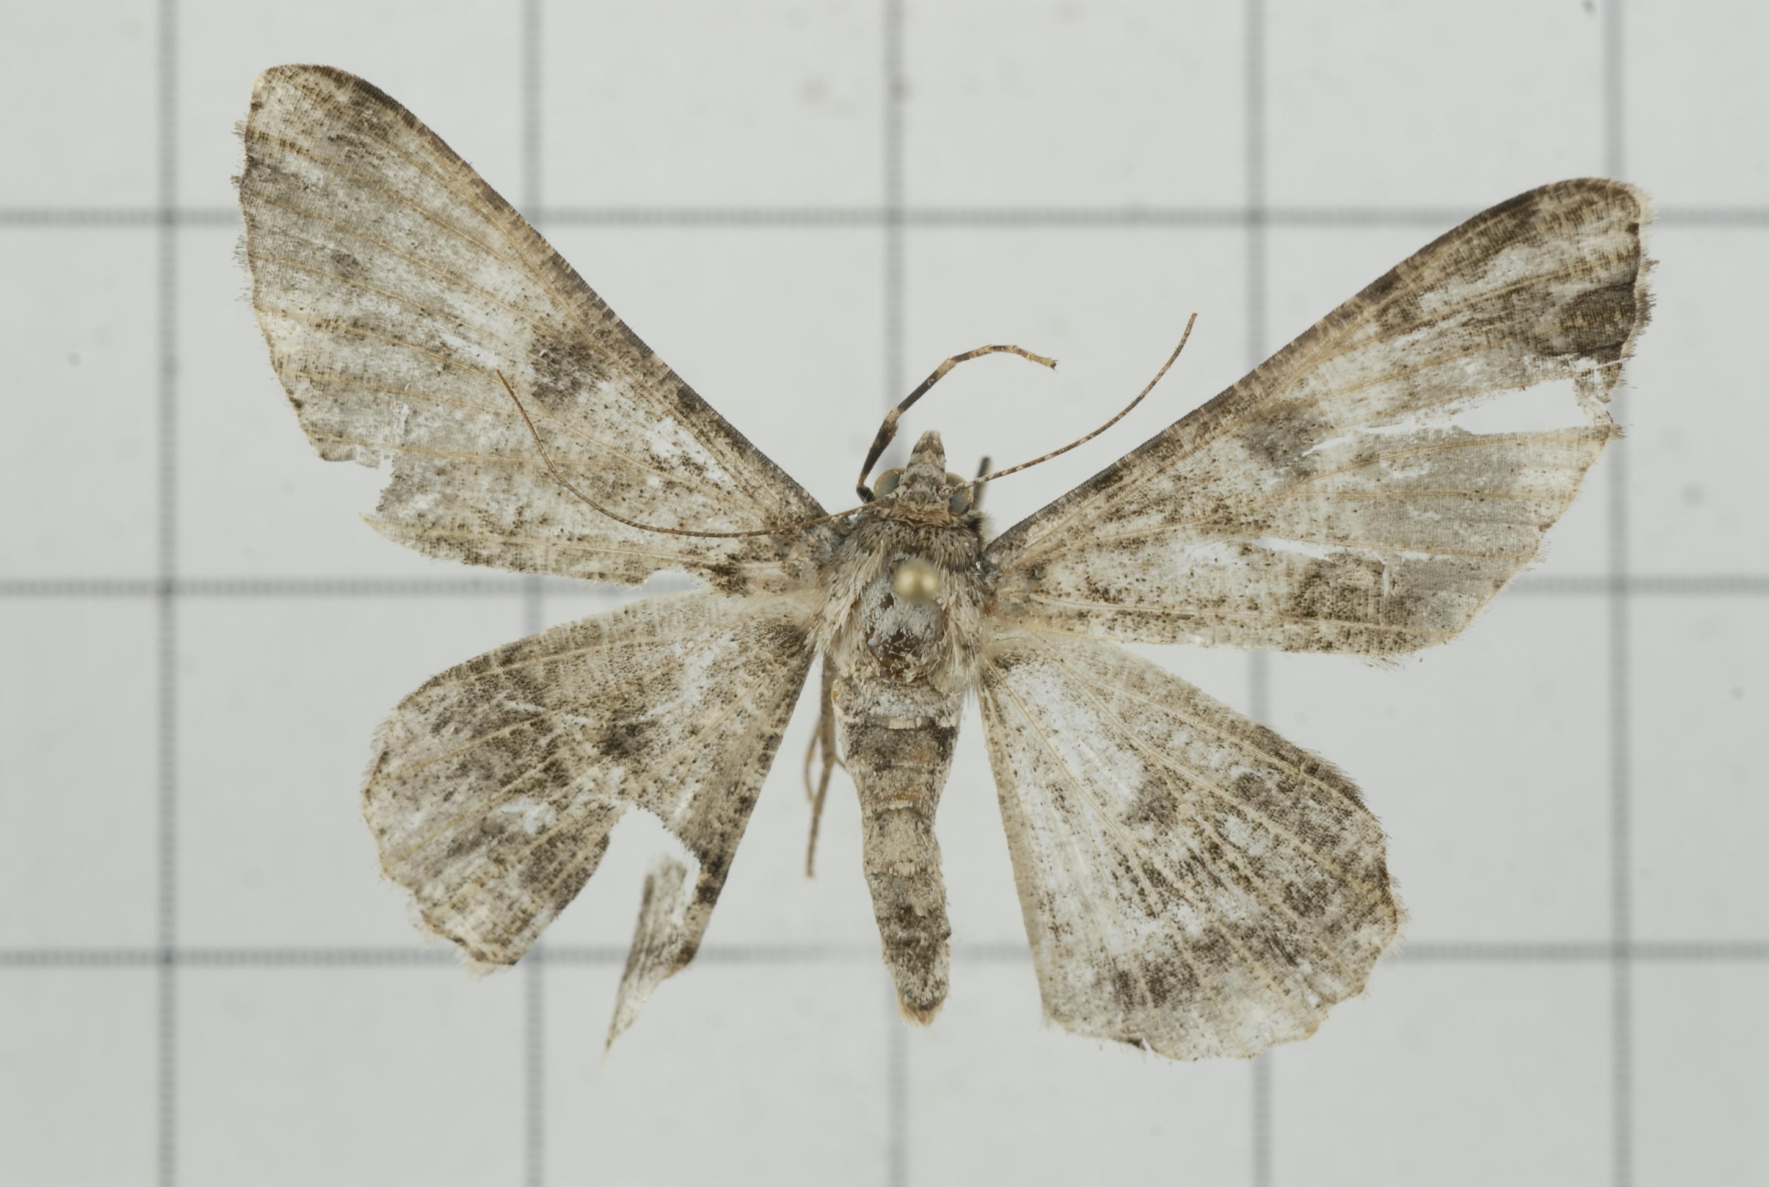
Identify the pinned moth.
Cleora alienaria
